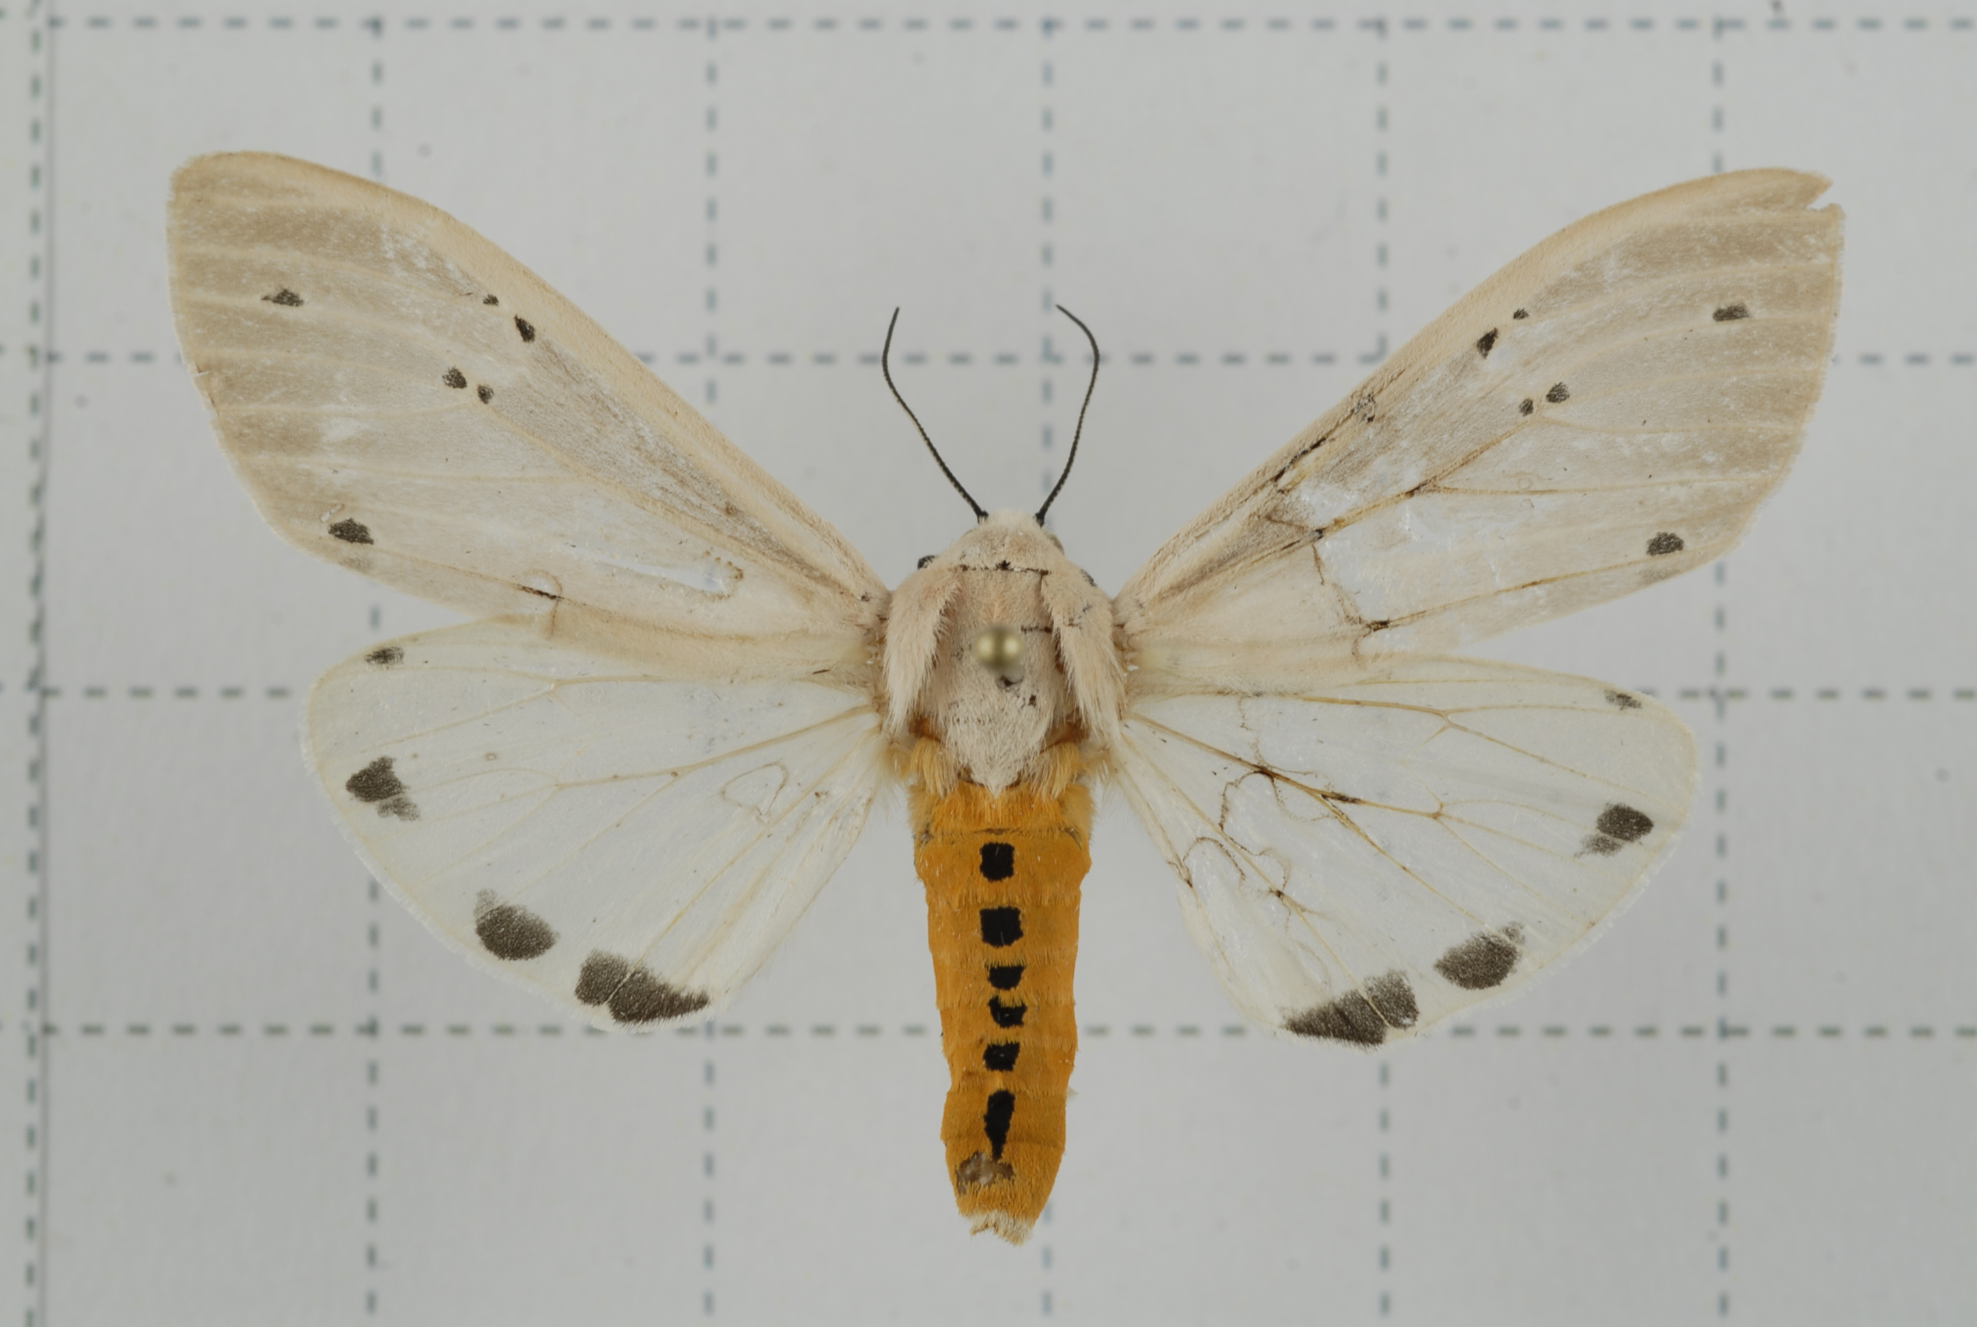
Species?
Creatonotos transiens koni
